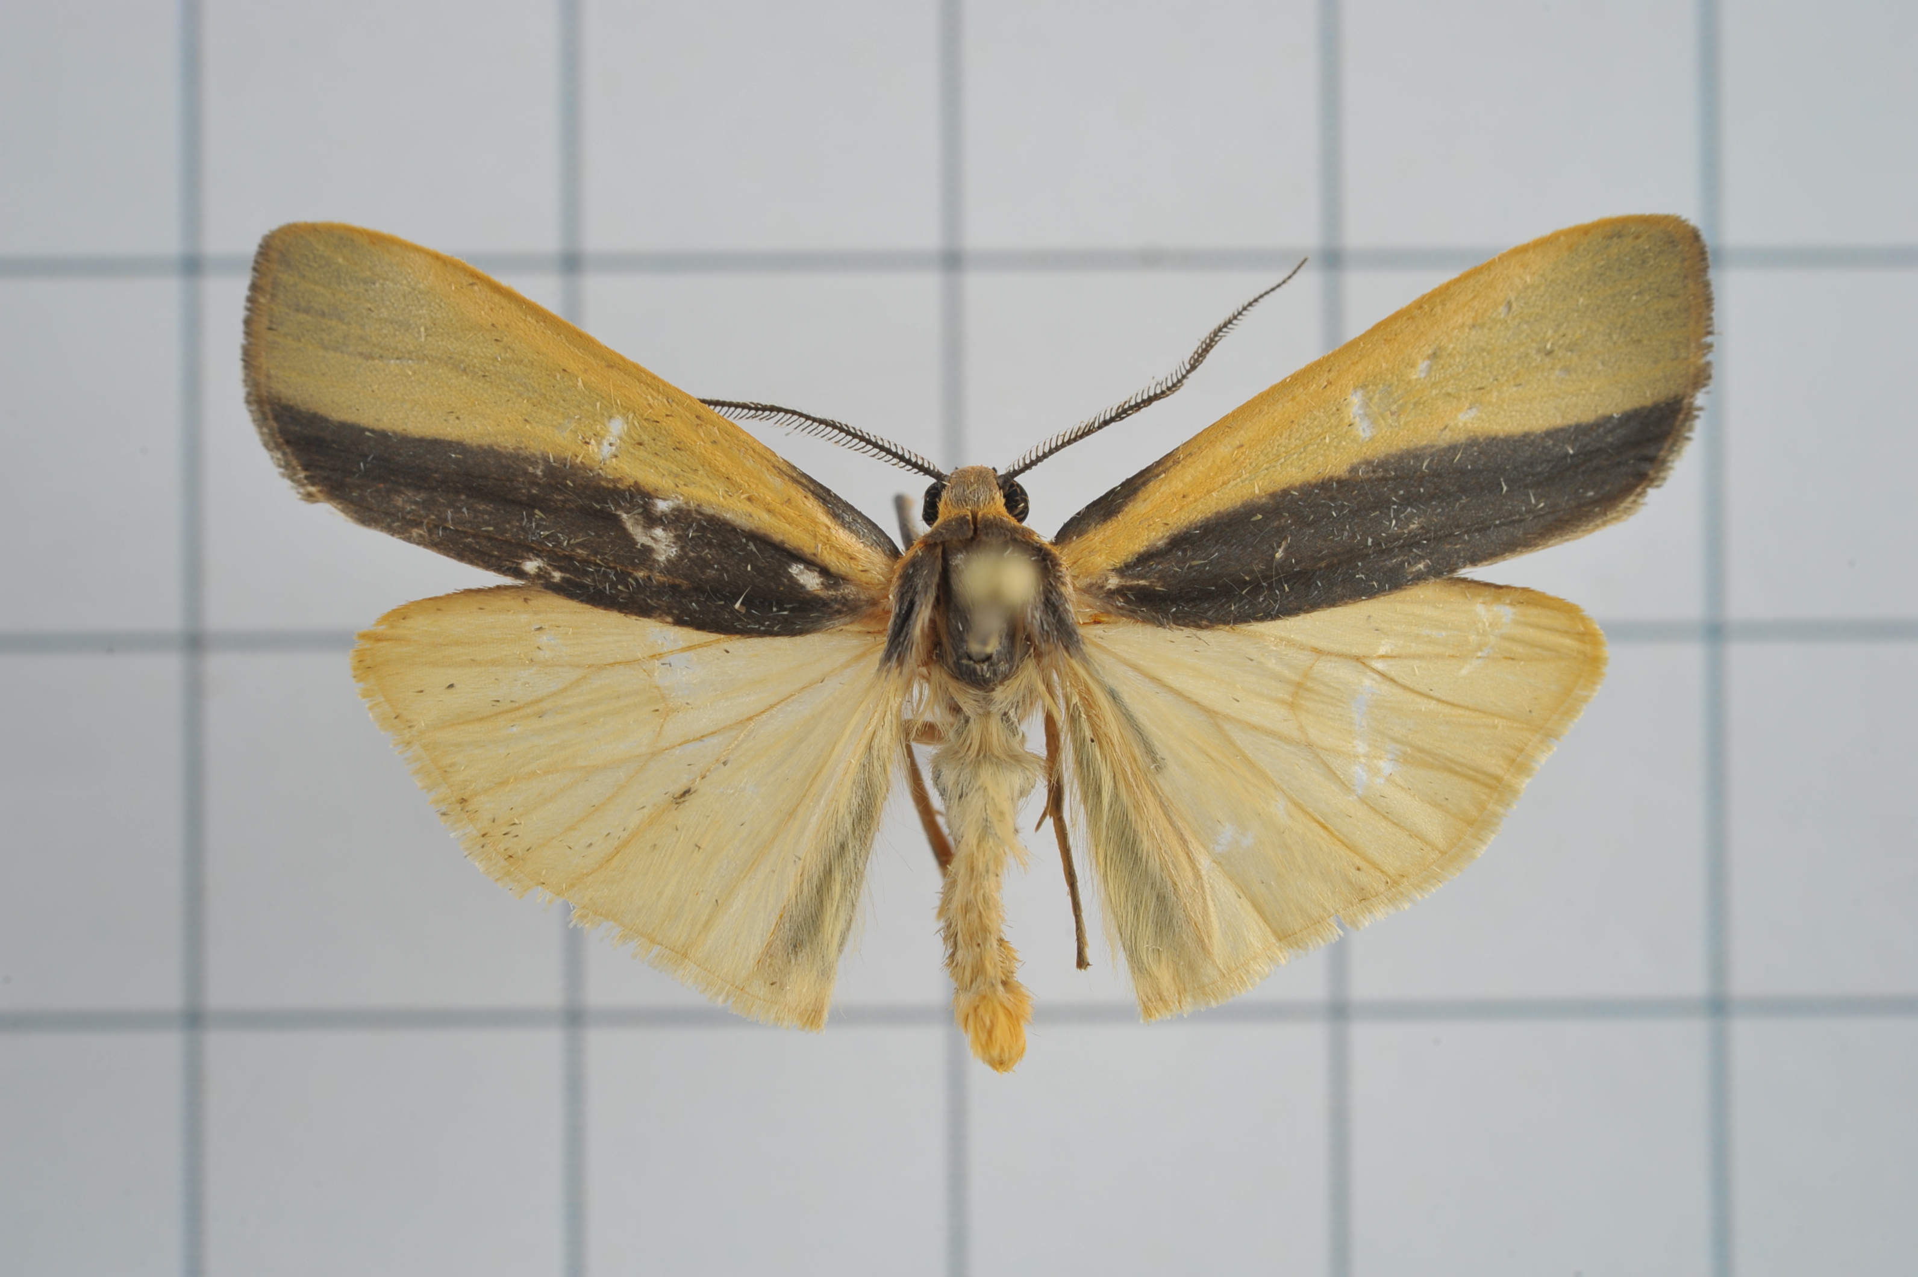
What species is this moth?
Hesudra divisa
